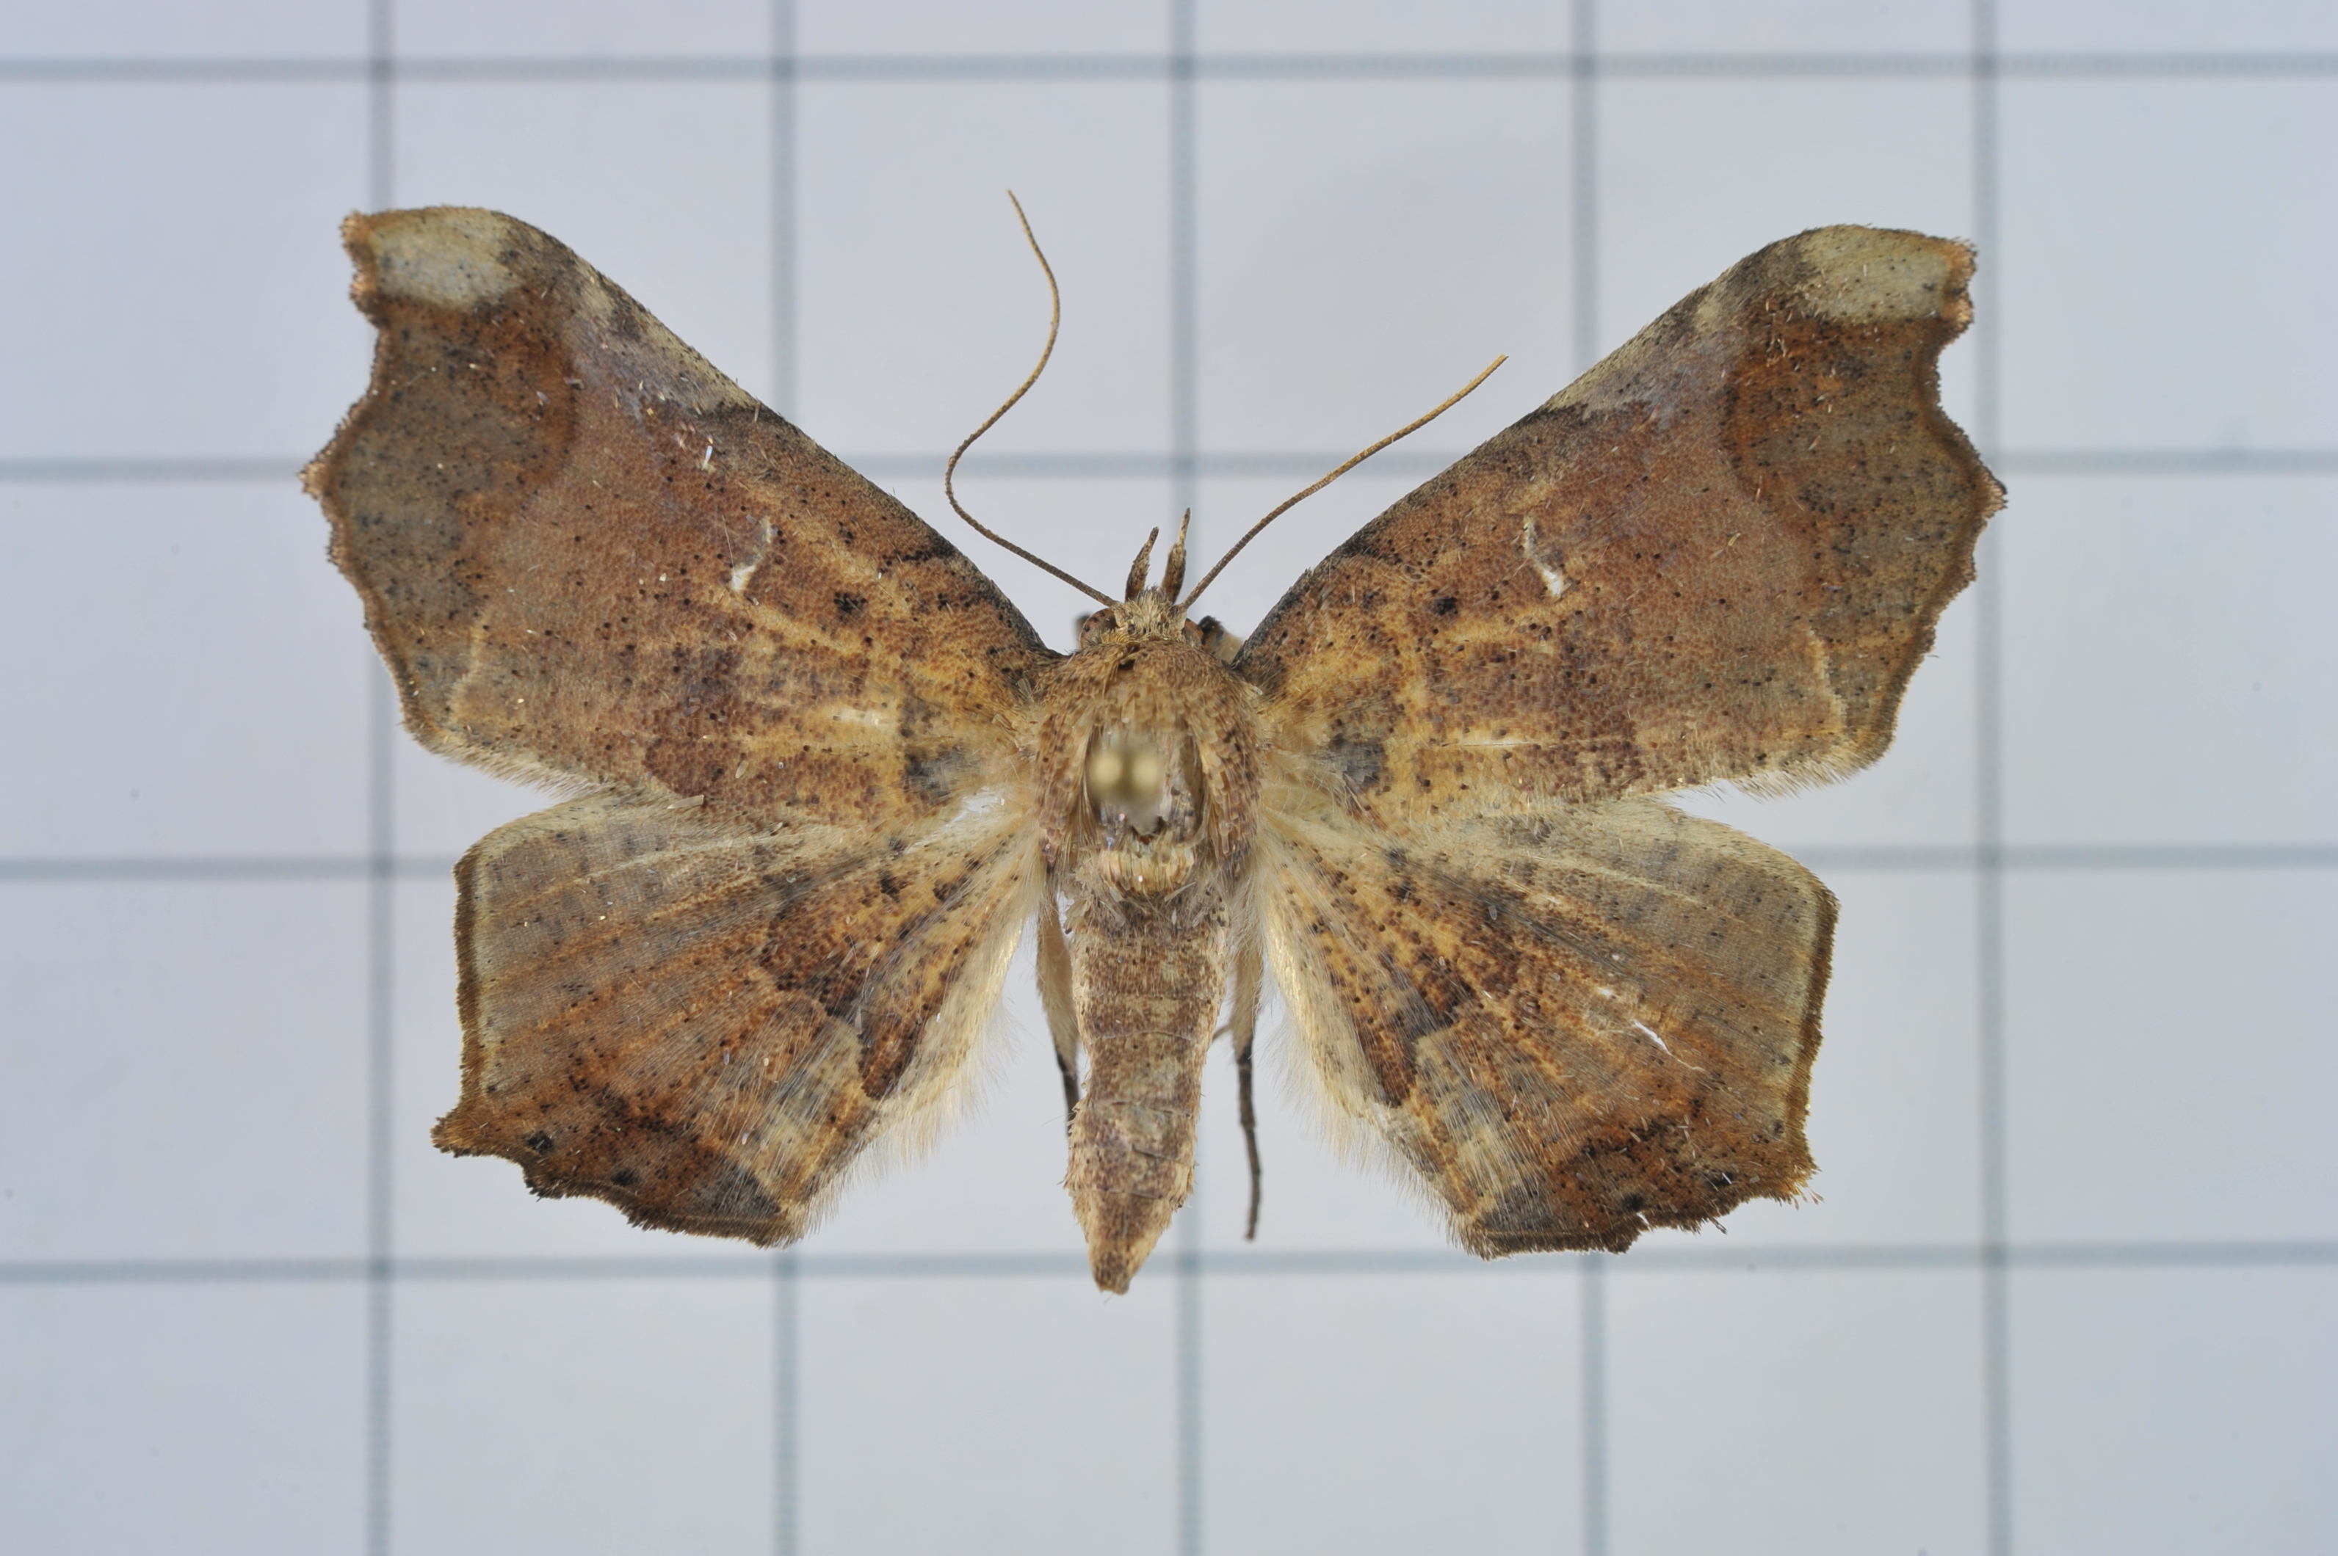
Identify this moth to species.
Semiothisops macariata
